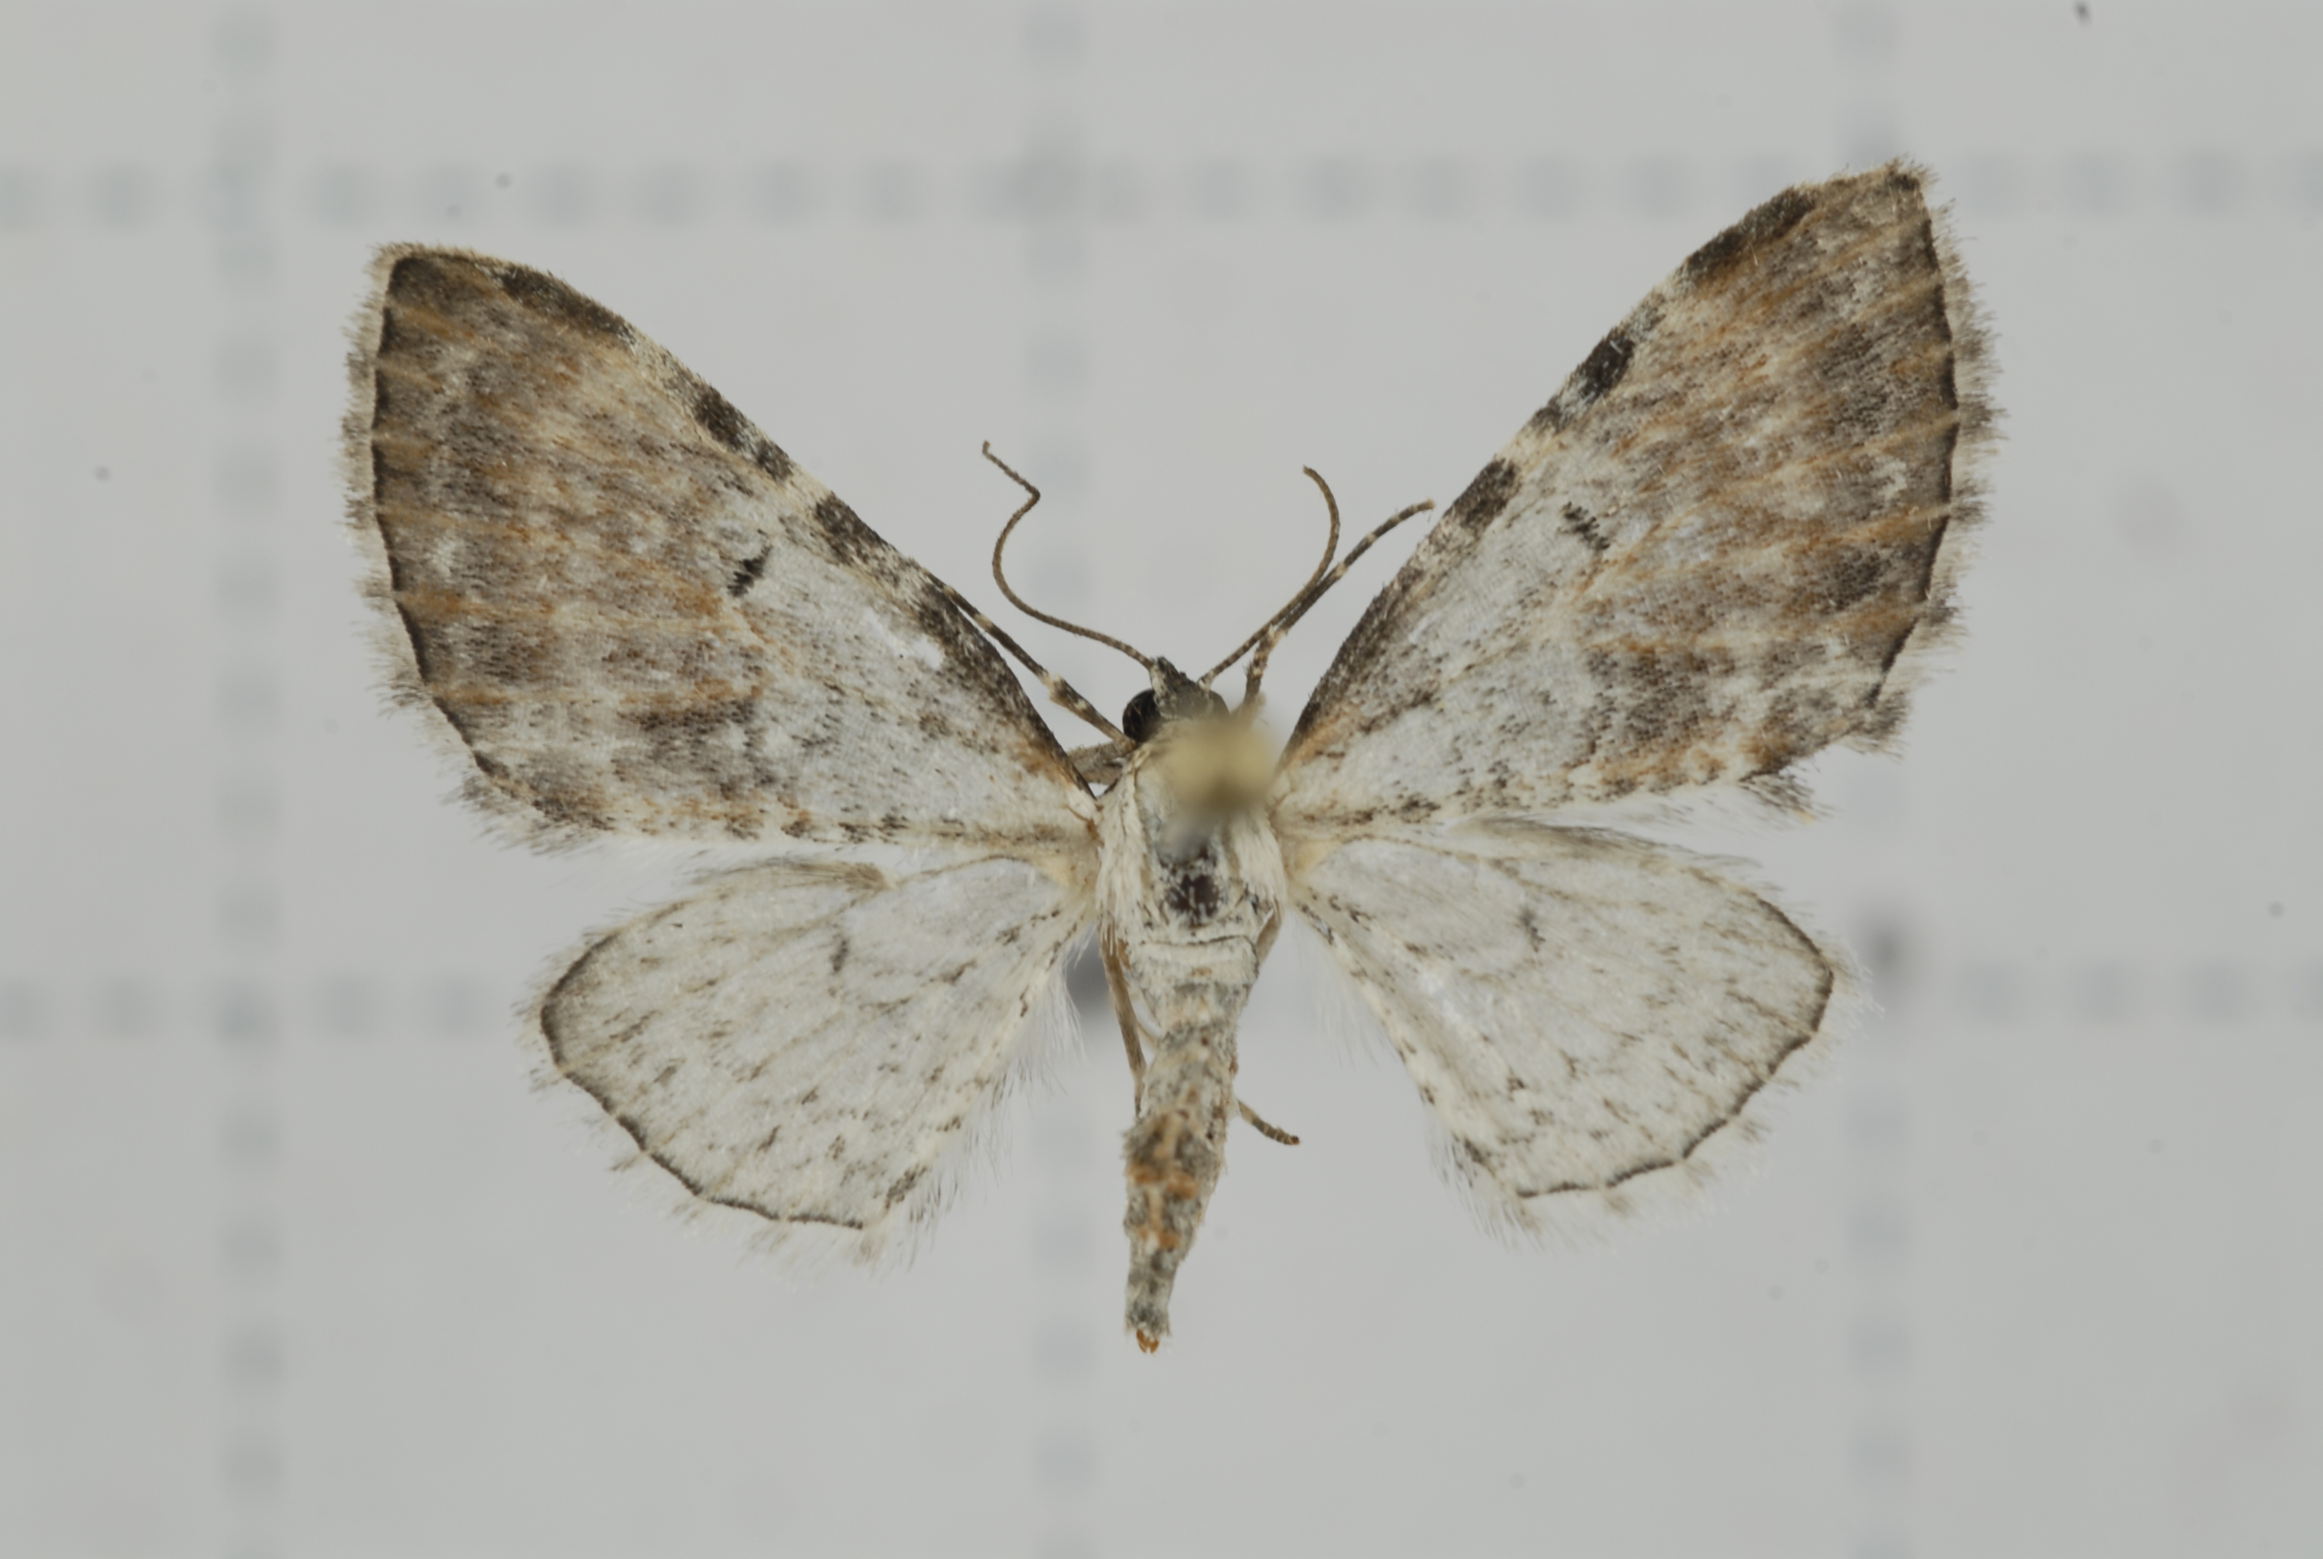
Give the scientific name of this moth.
Eupithecia mundiscripta
